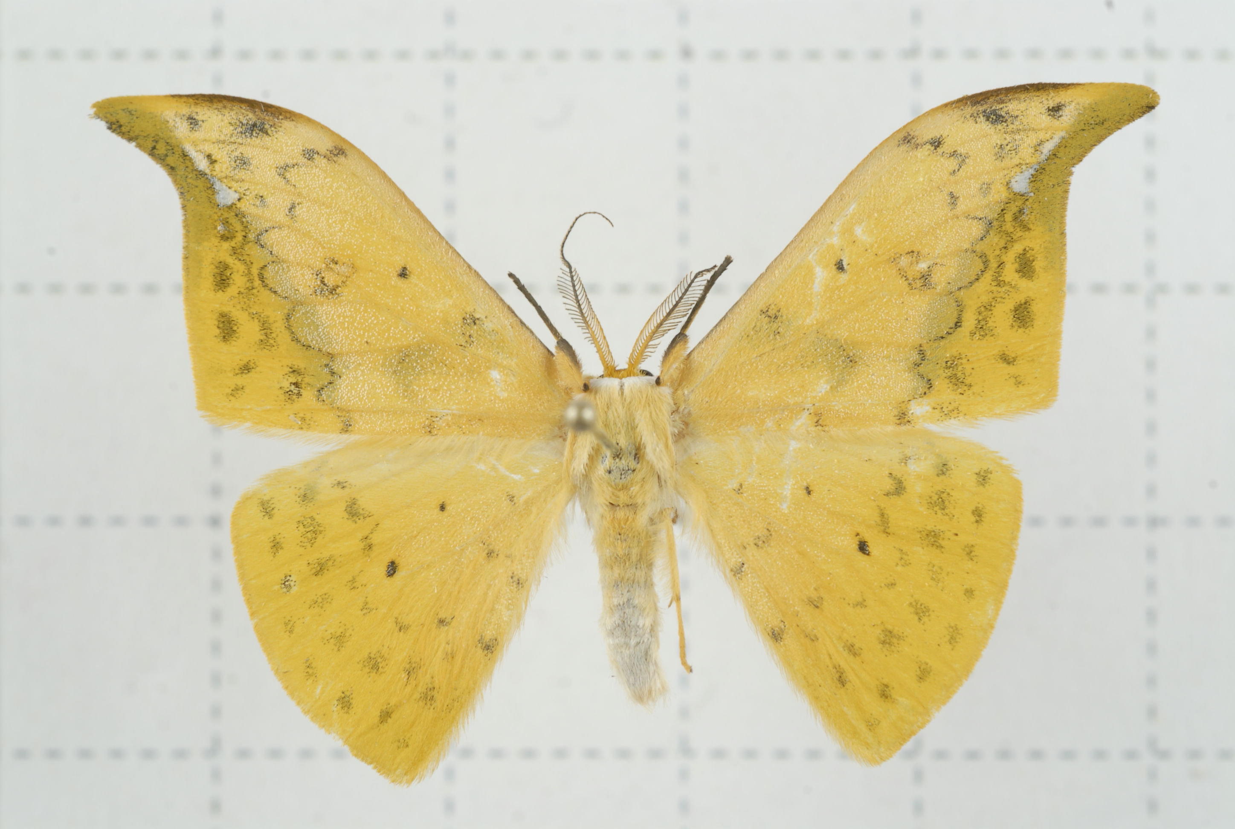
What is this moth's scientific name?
Tridrepana flava flava
